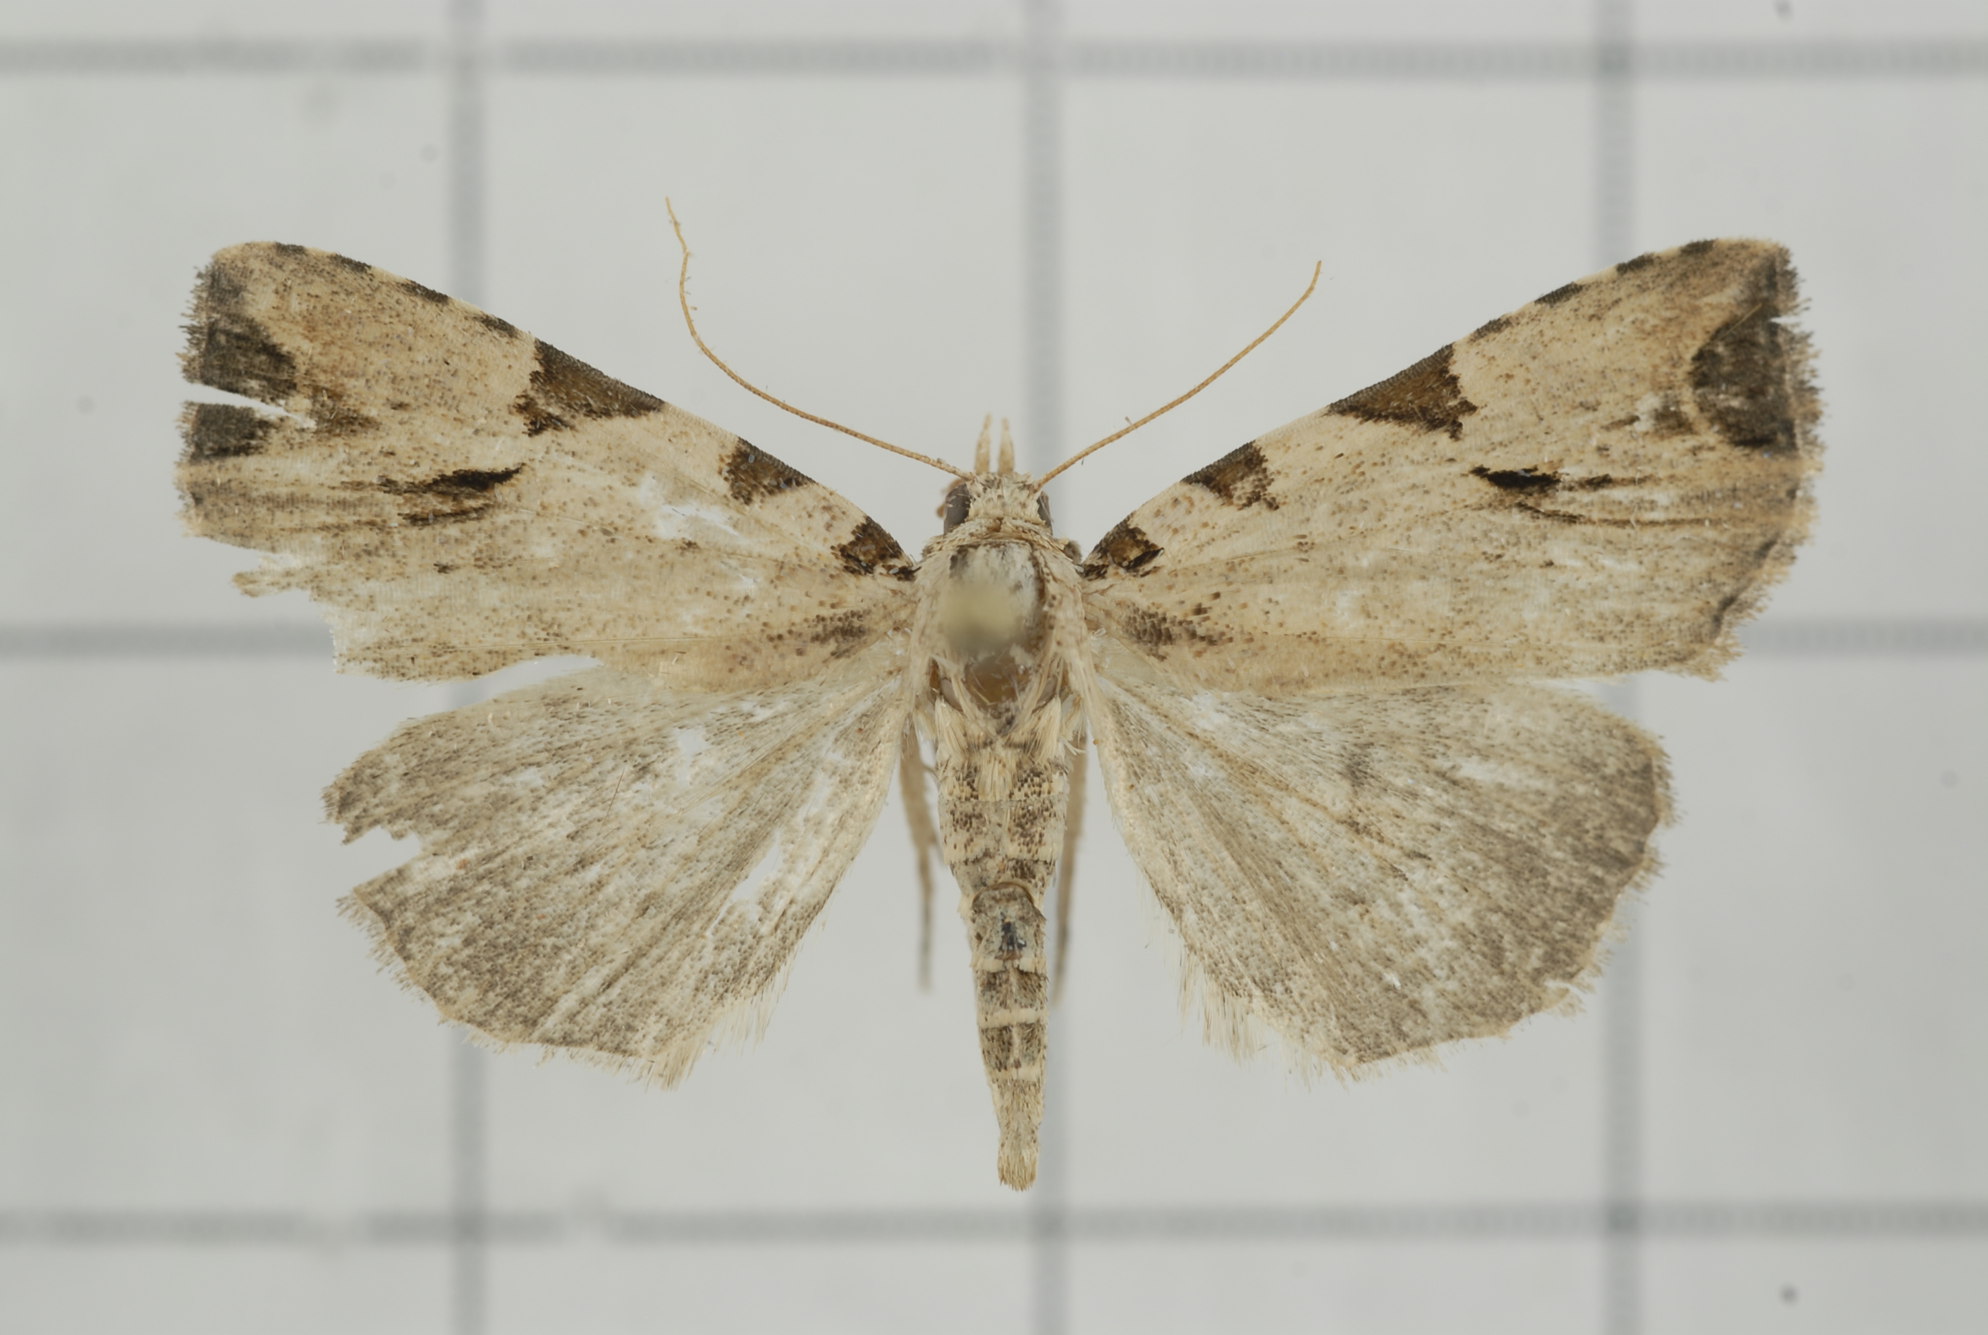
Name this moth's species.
Oglasa costimacula
